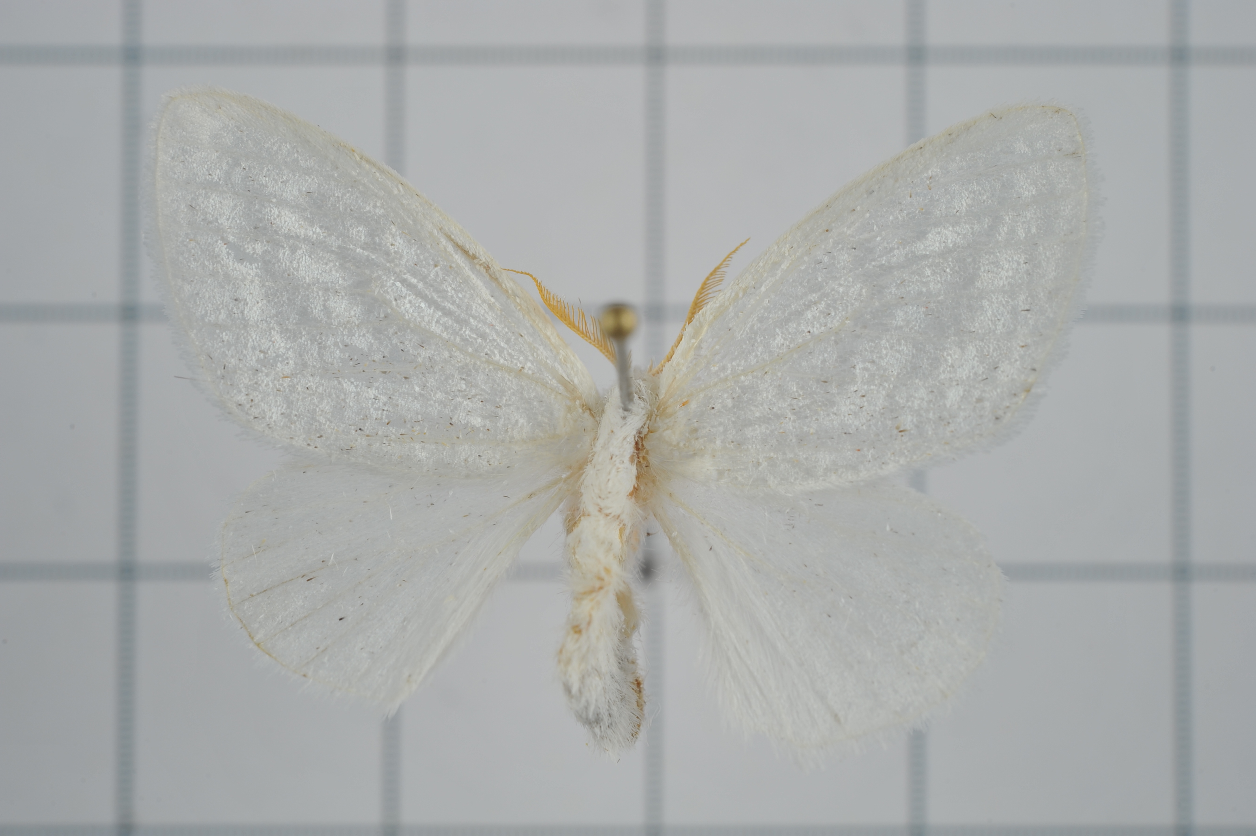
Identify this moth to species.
Leucoma clara
